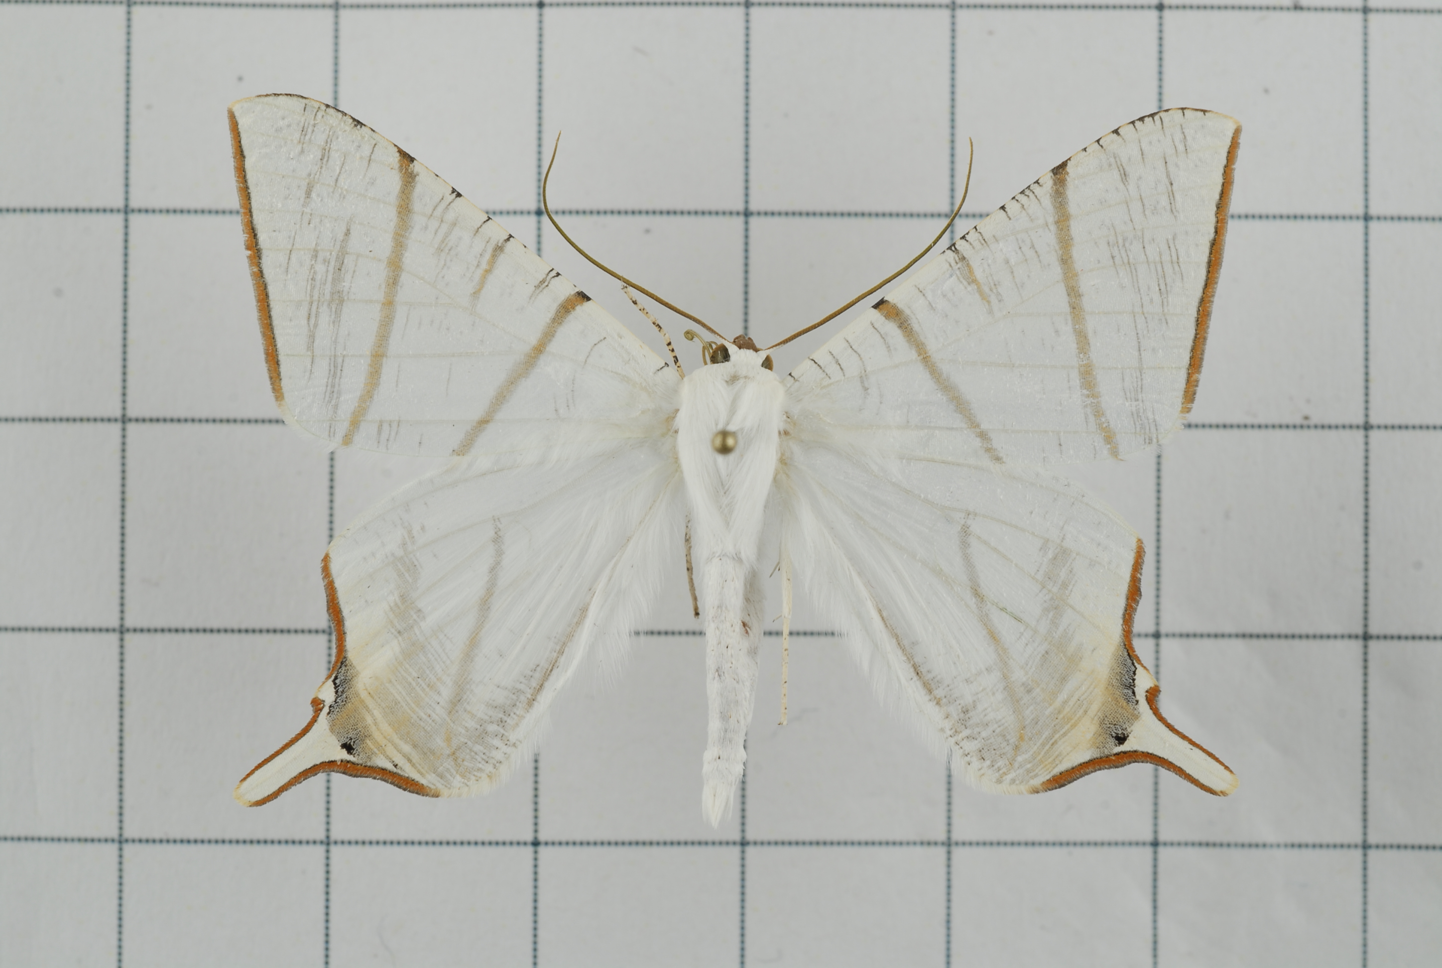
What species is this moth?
Ourapteryx clara formosana
